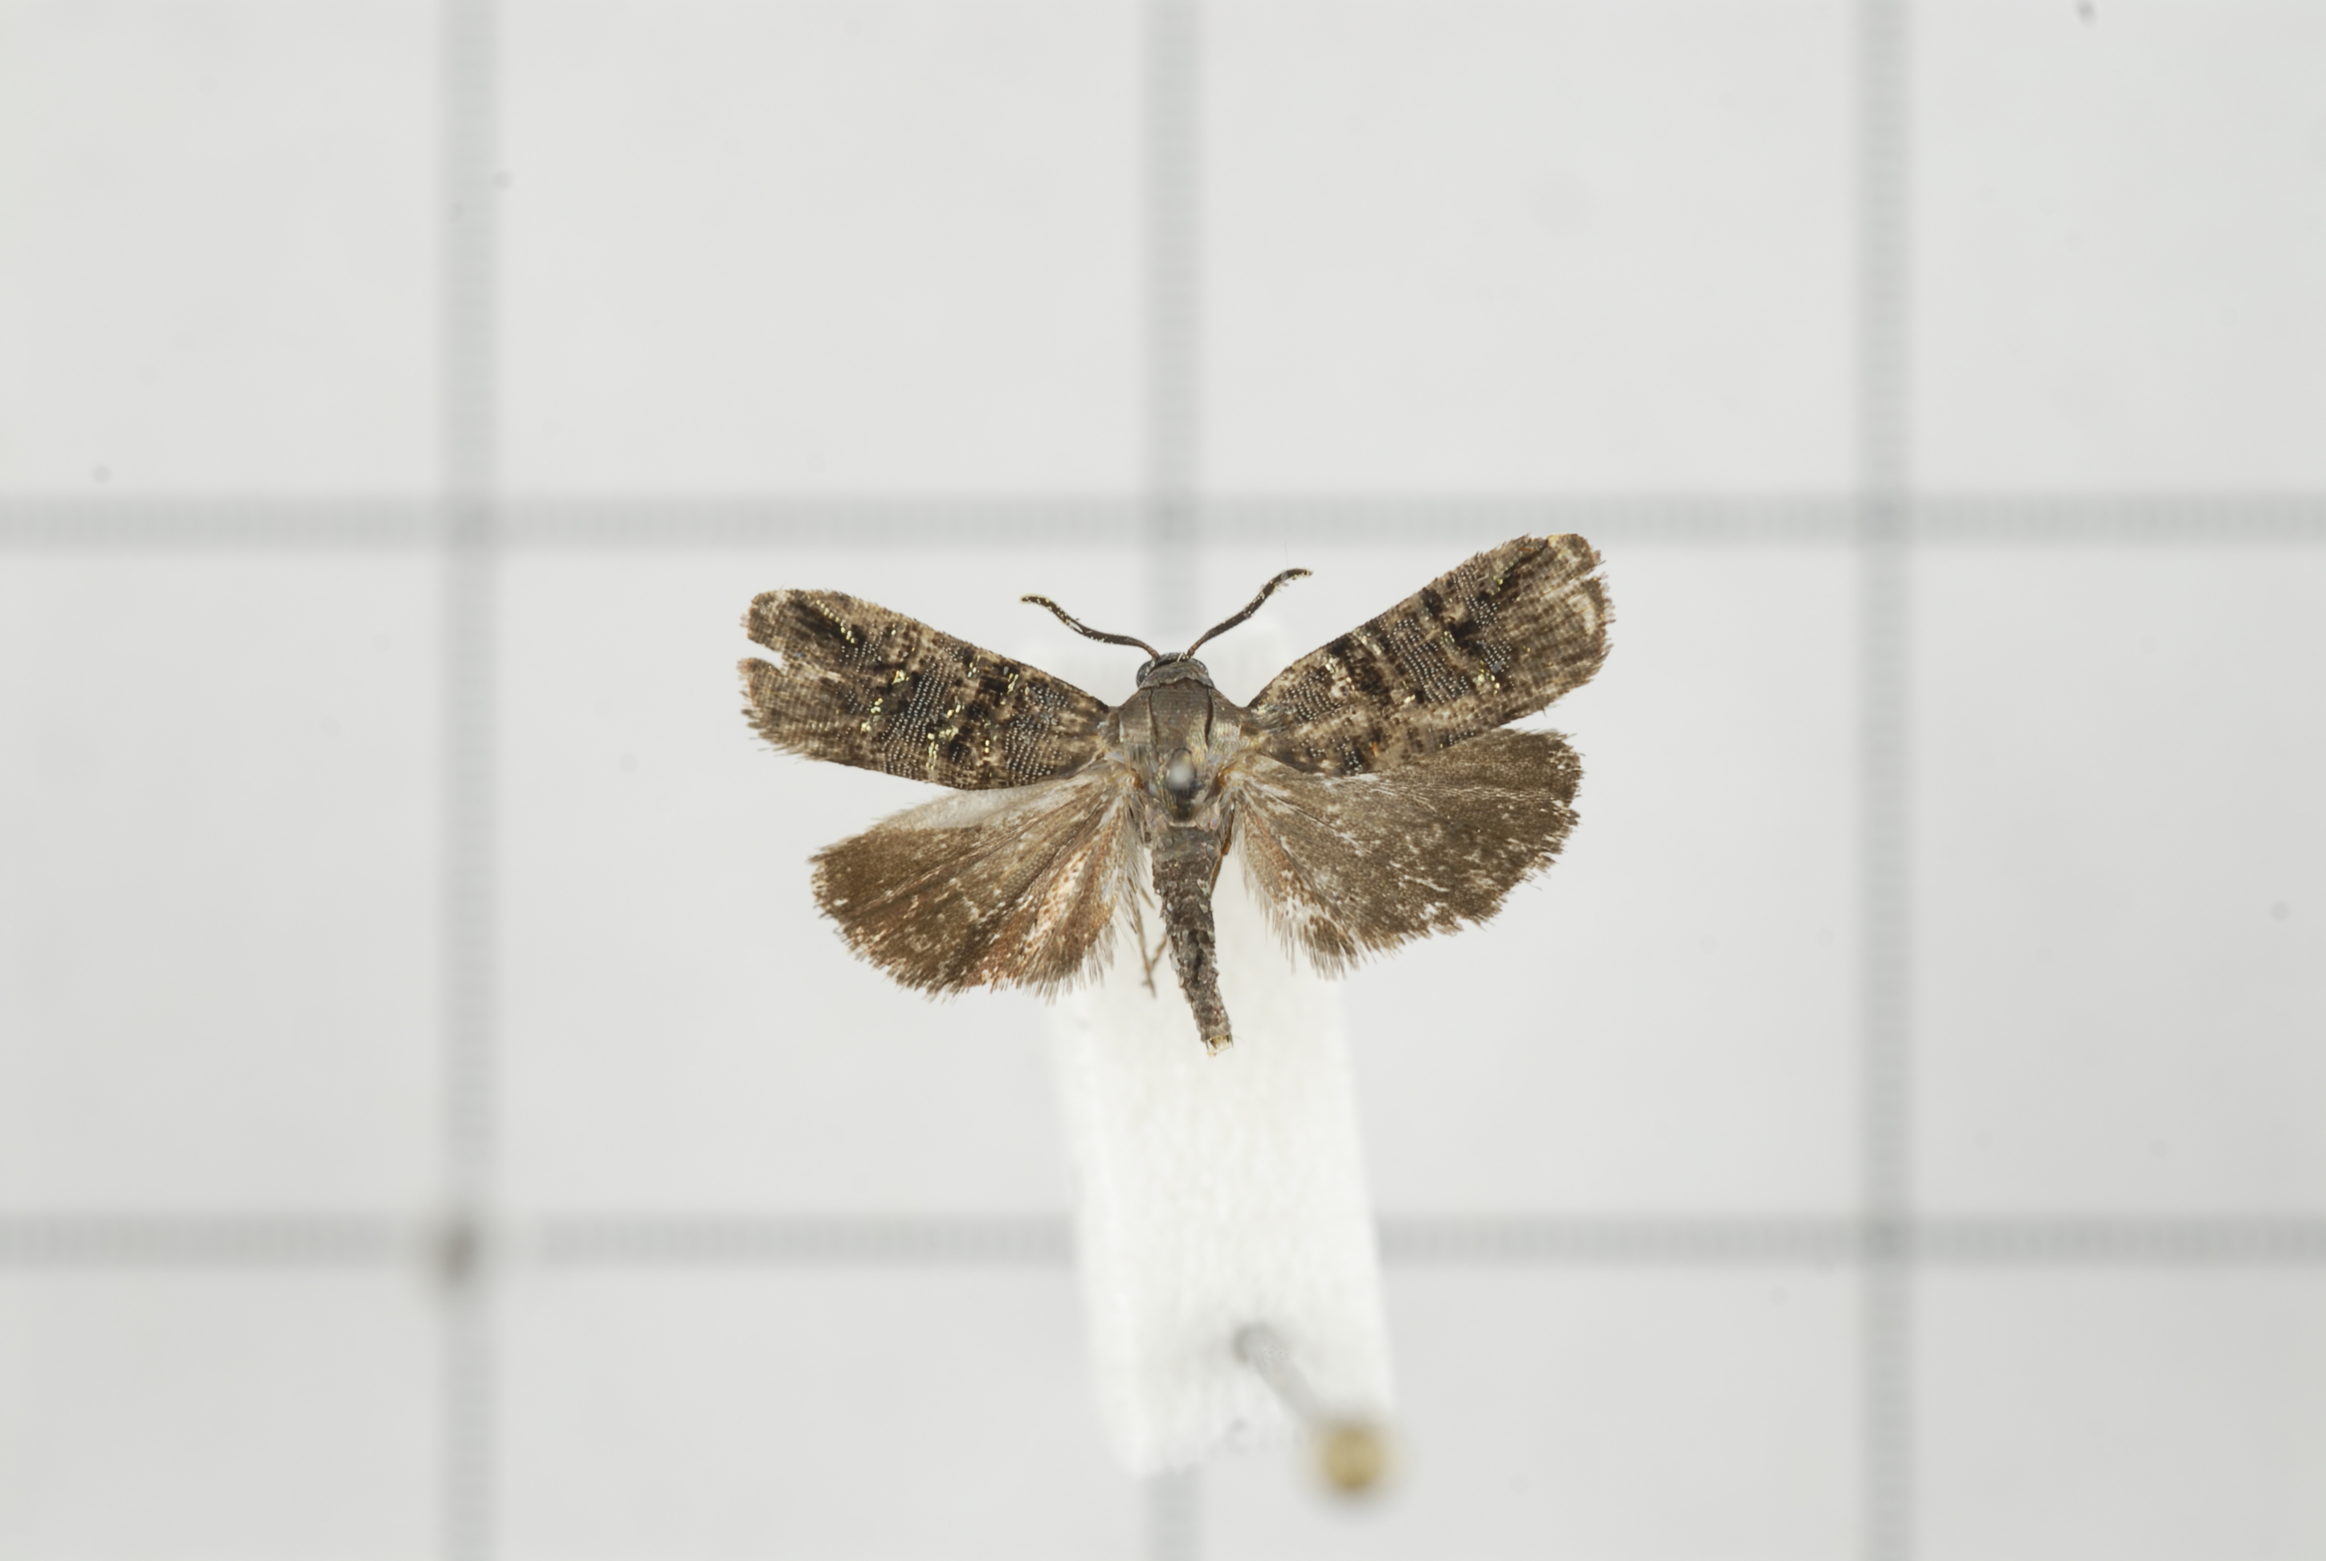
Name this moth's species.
Nigilgia limata
